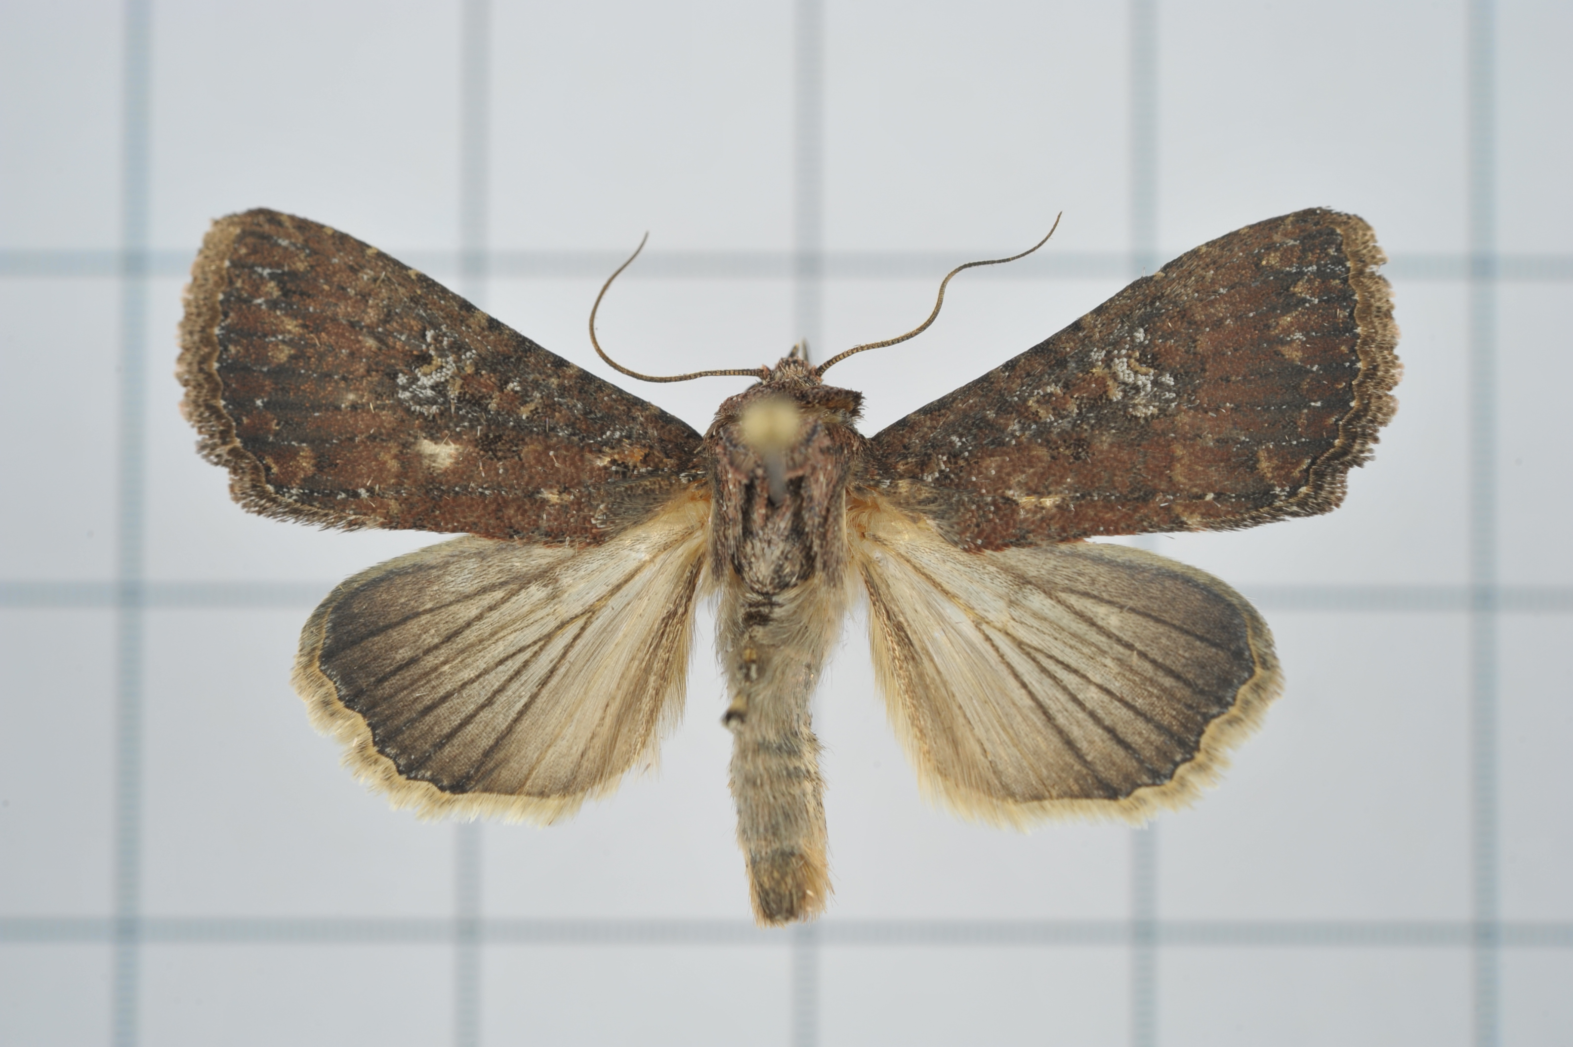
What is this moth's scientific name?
Condica illecta
